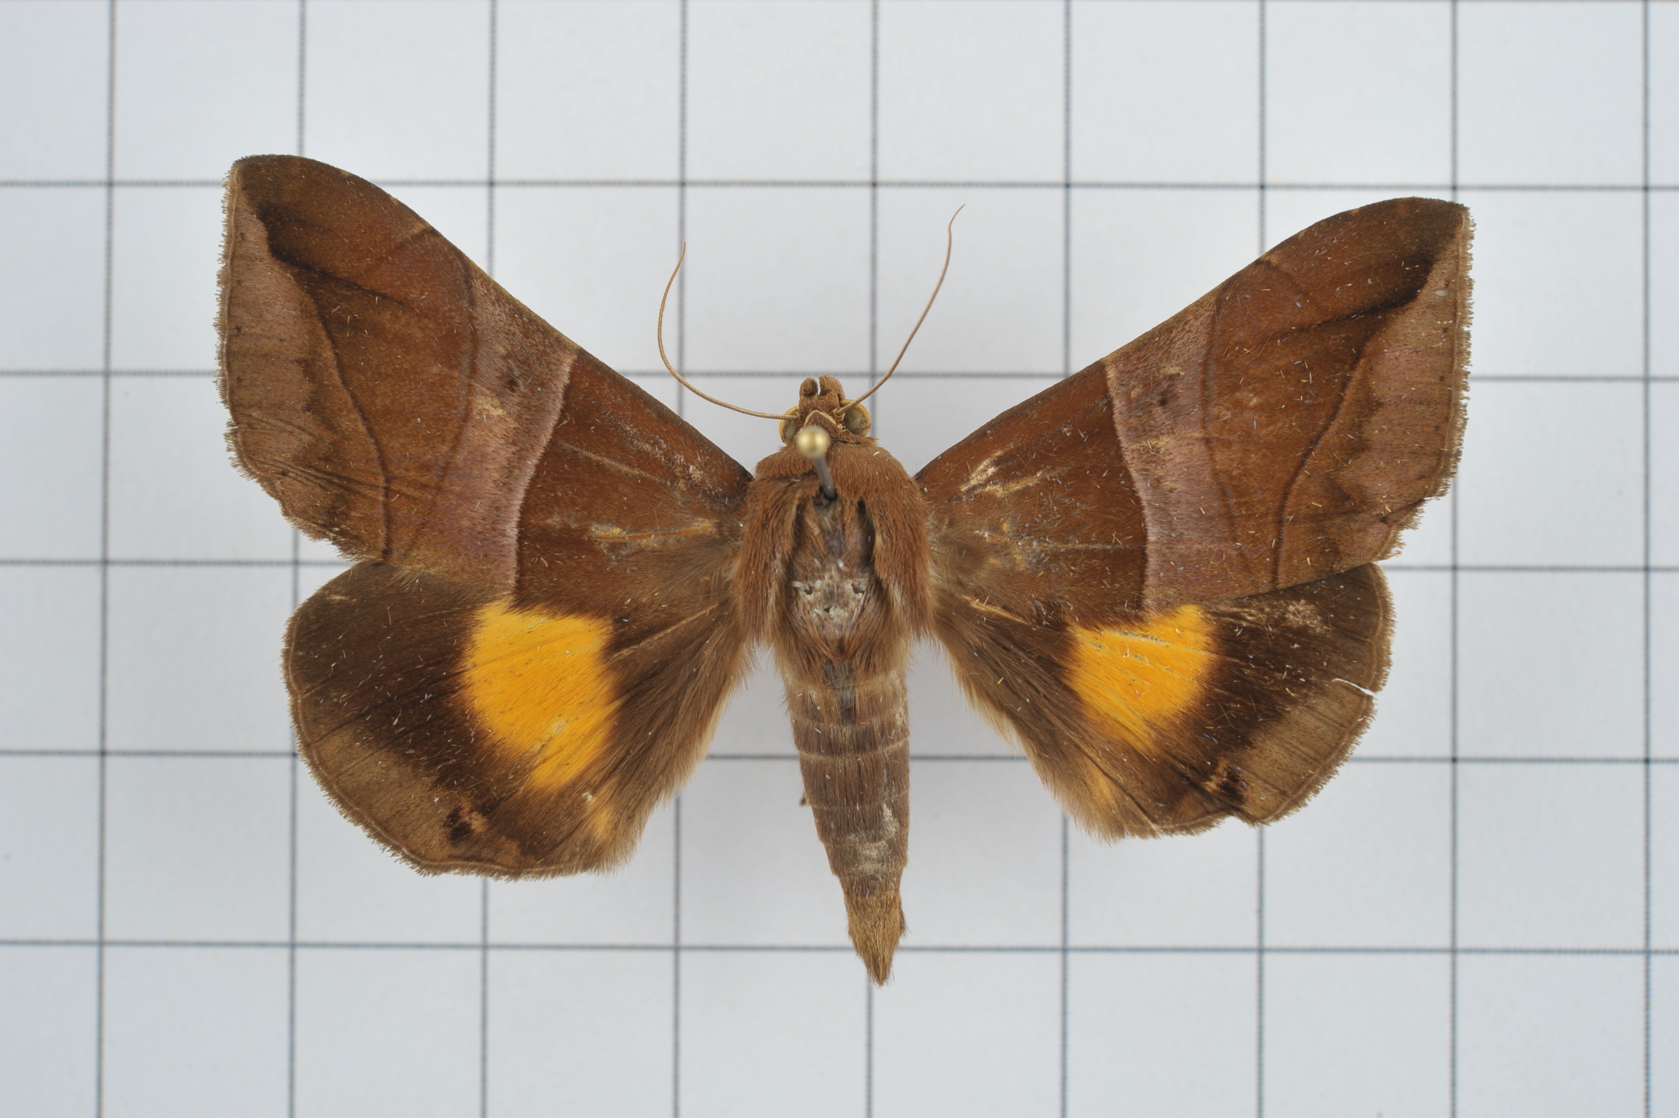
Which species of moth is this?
Bastilla fulvotaenia
